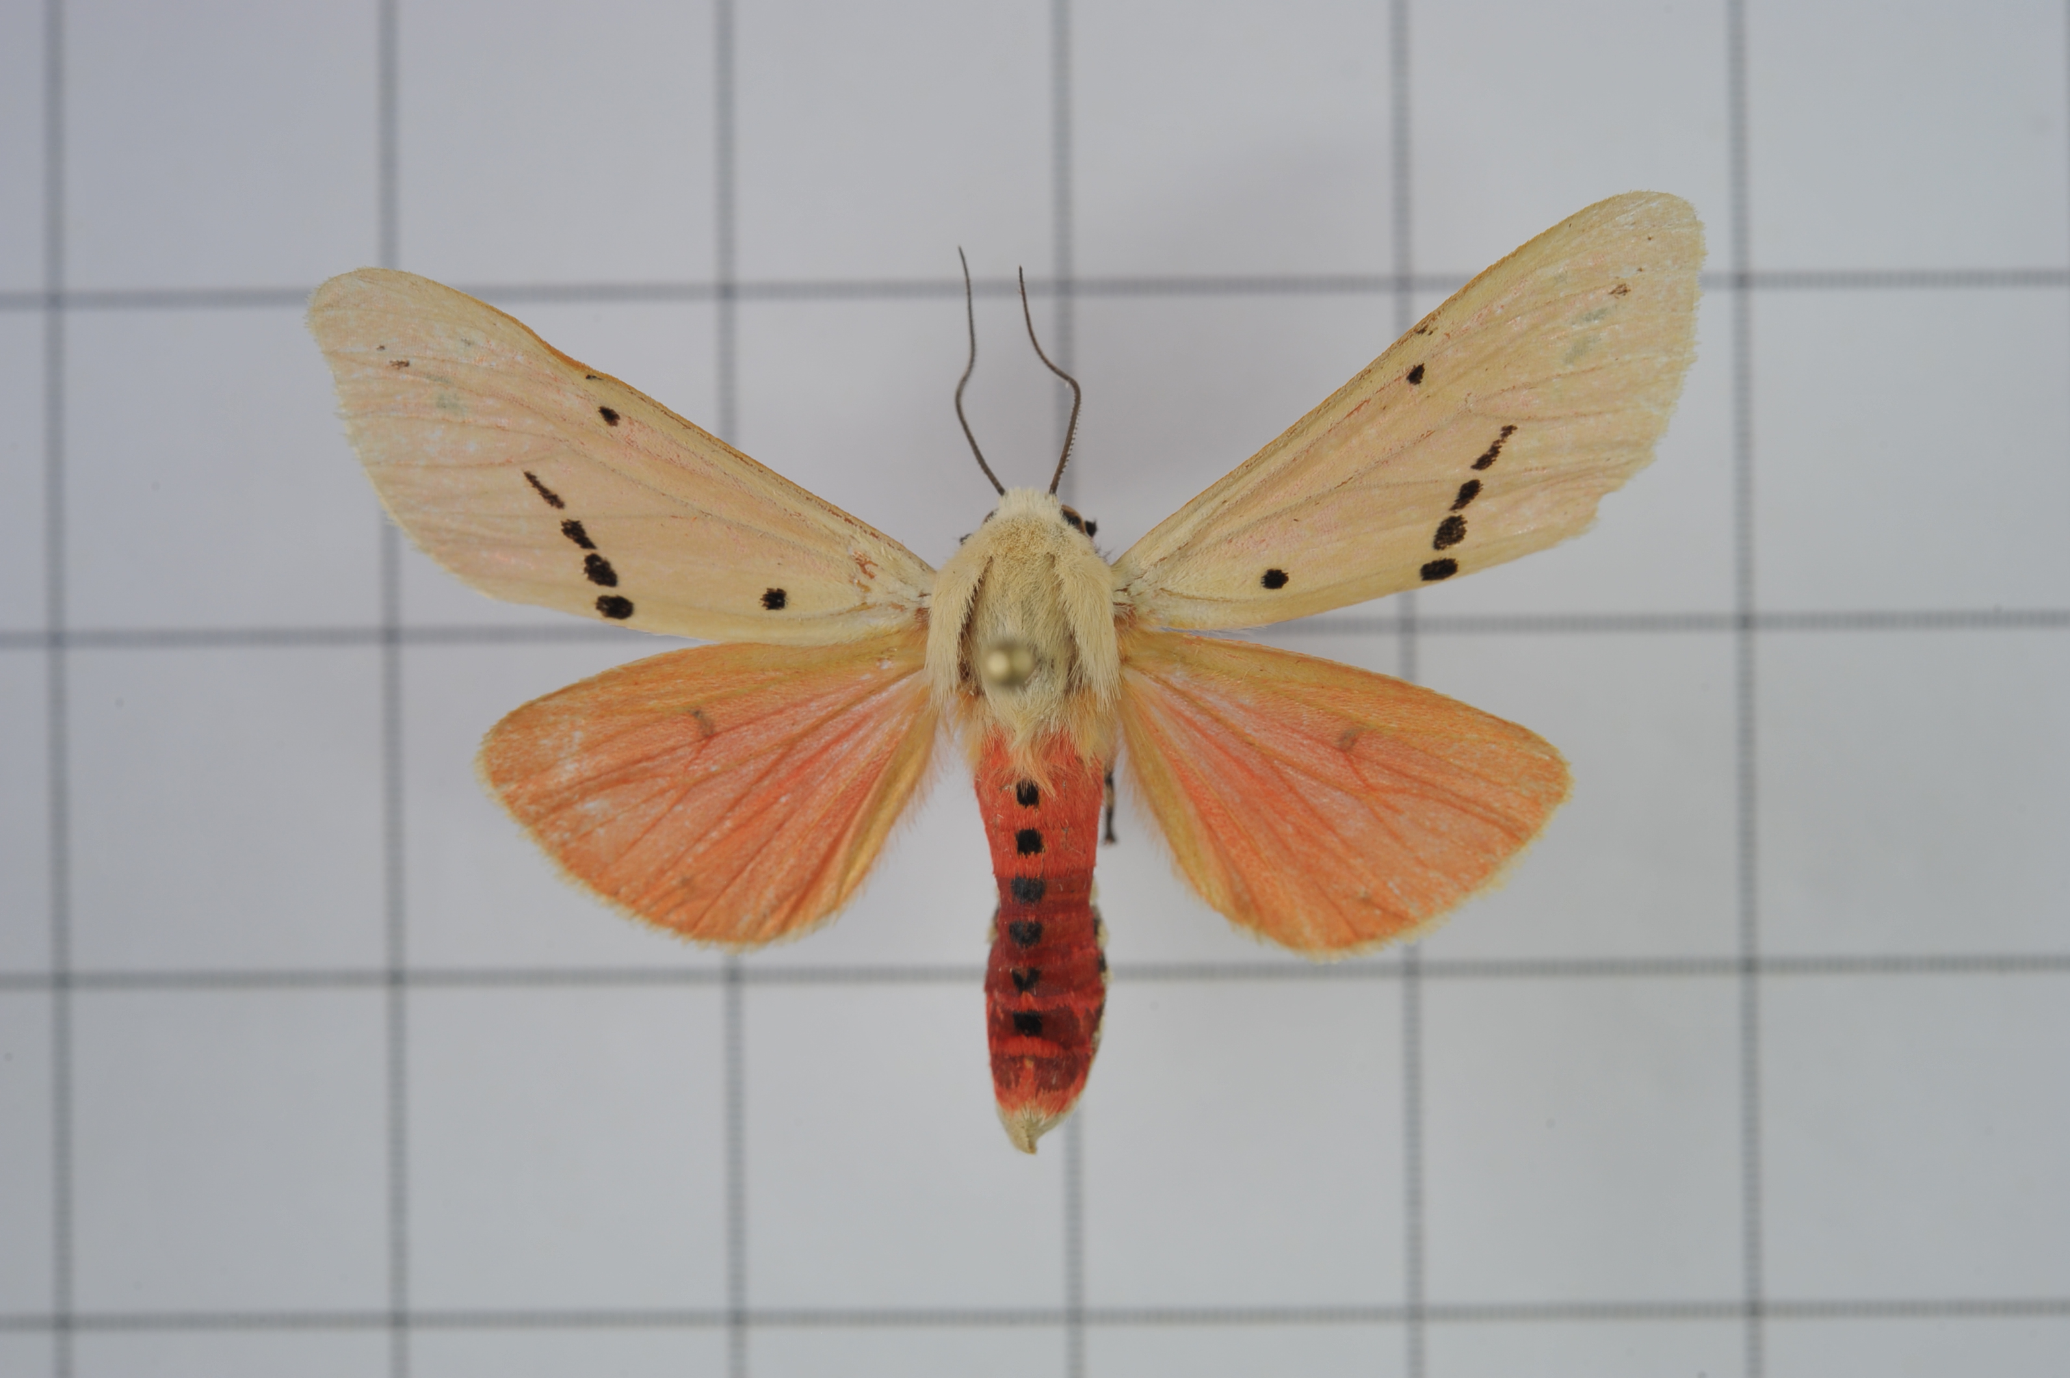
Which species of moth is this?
Spilarctia subcarnea
